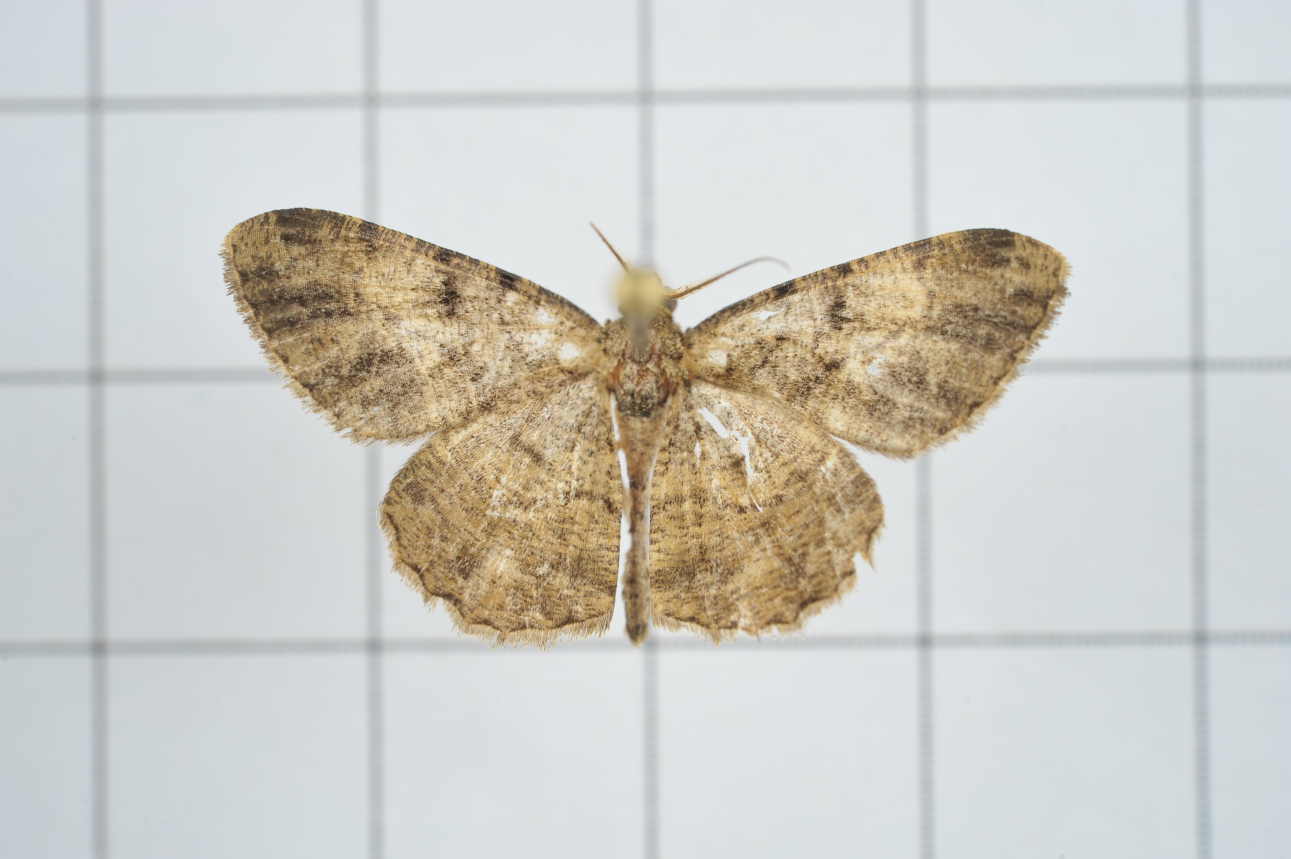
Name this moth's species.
Psilalcis breta rantaizana
